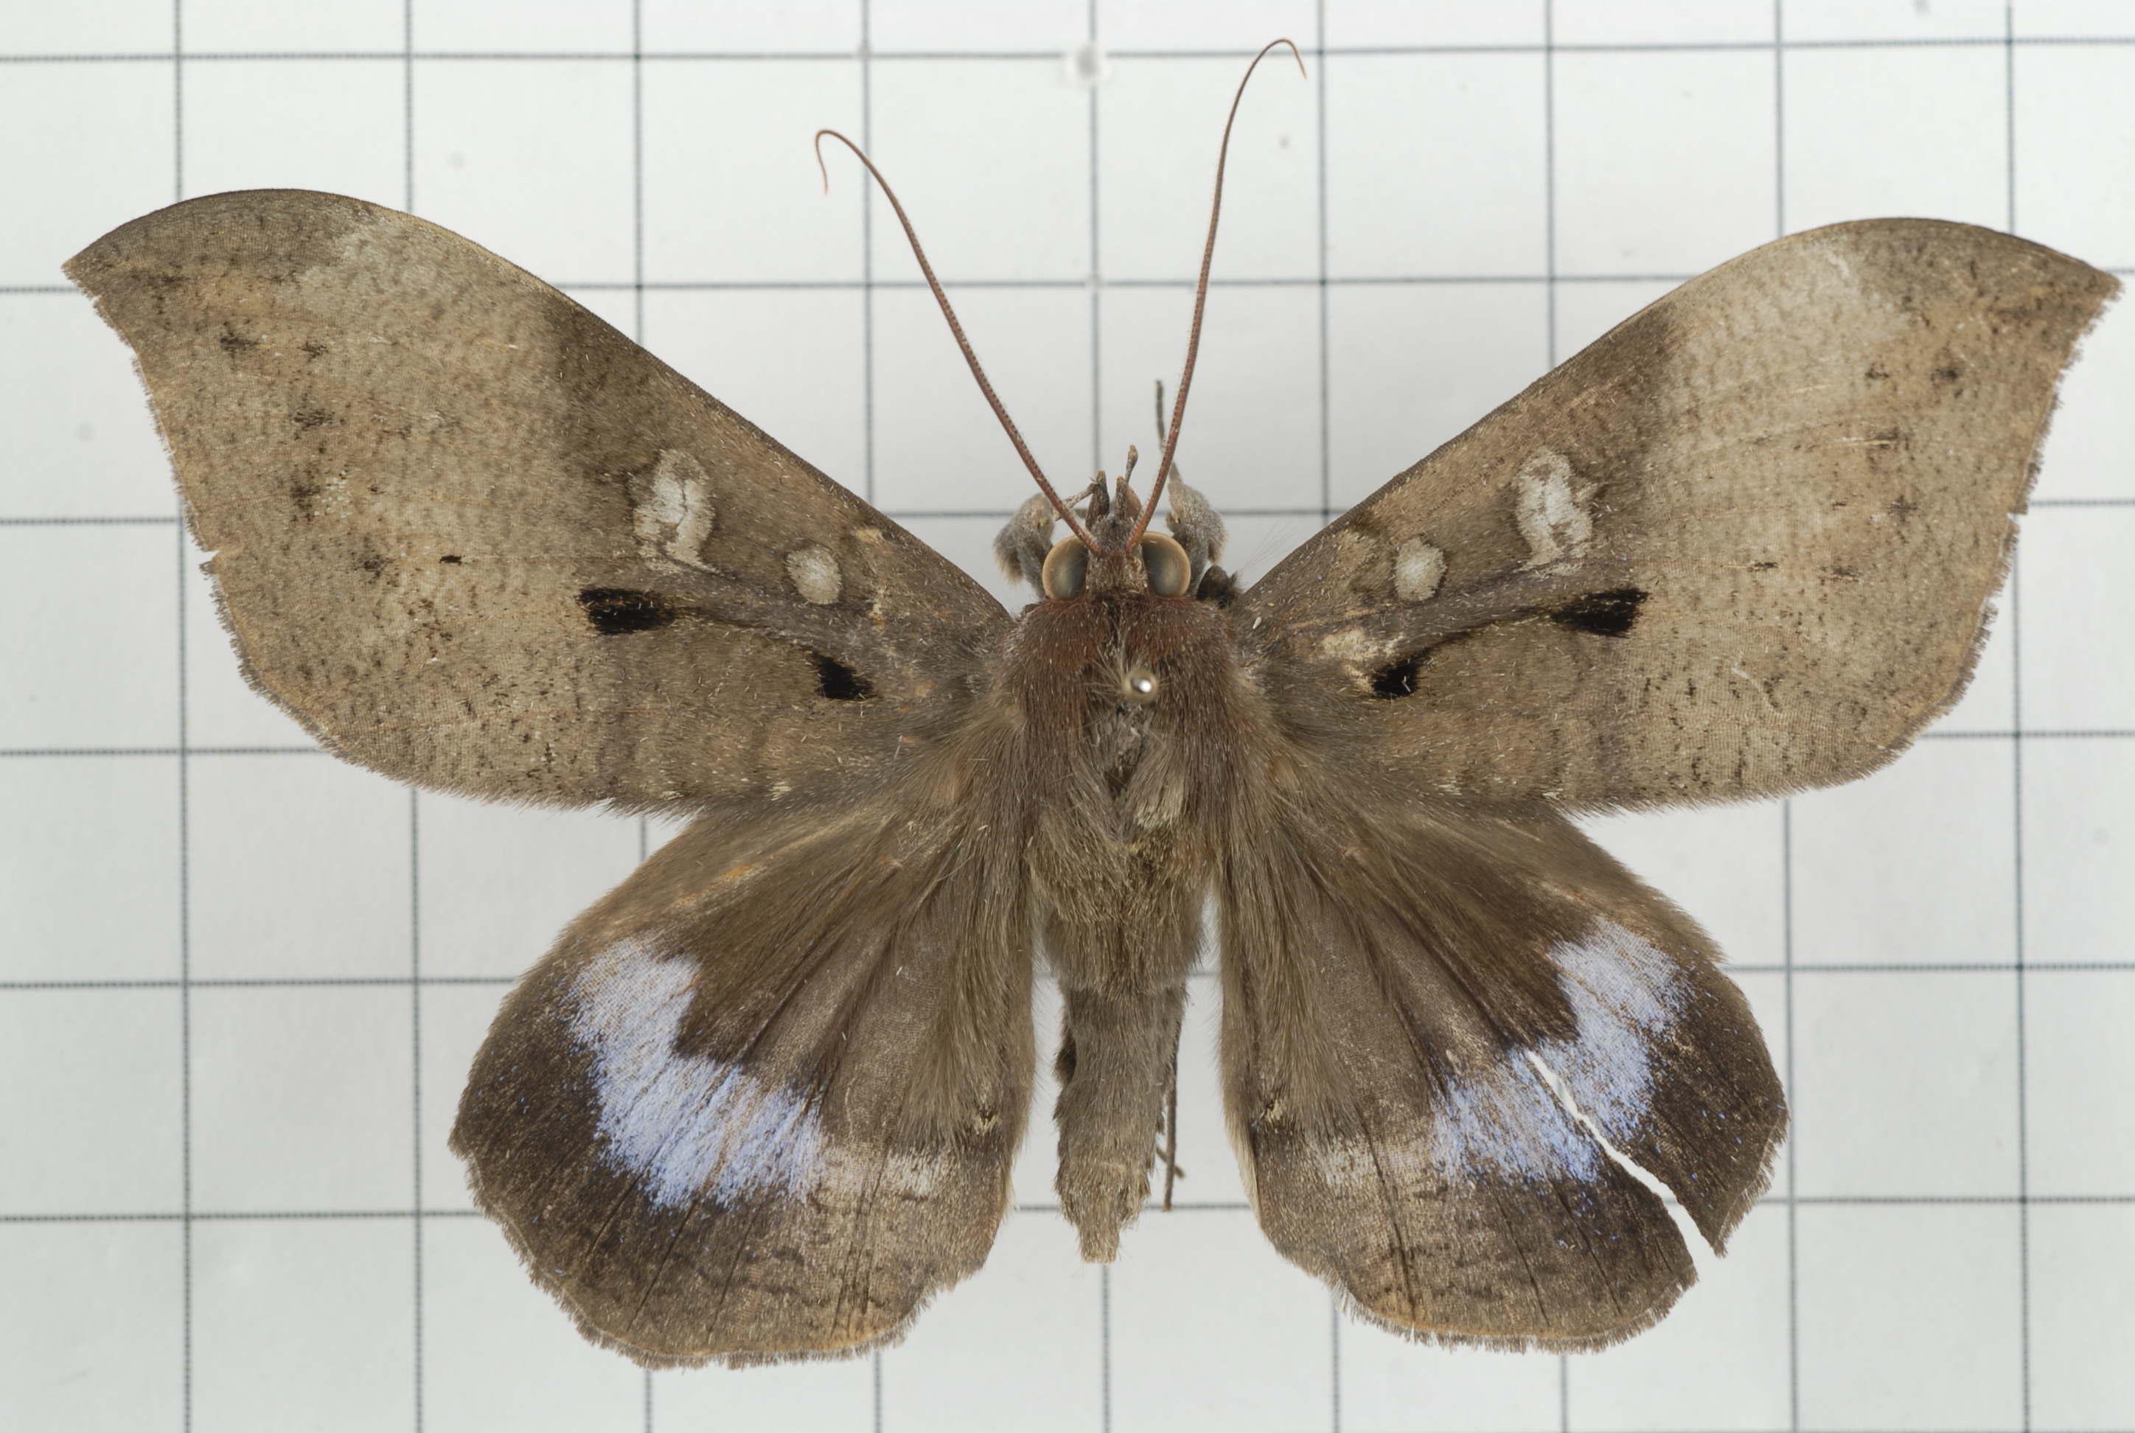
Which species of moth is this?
Ischyja manlia manlia
